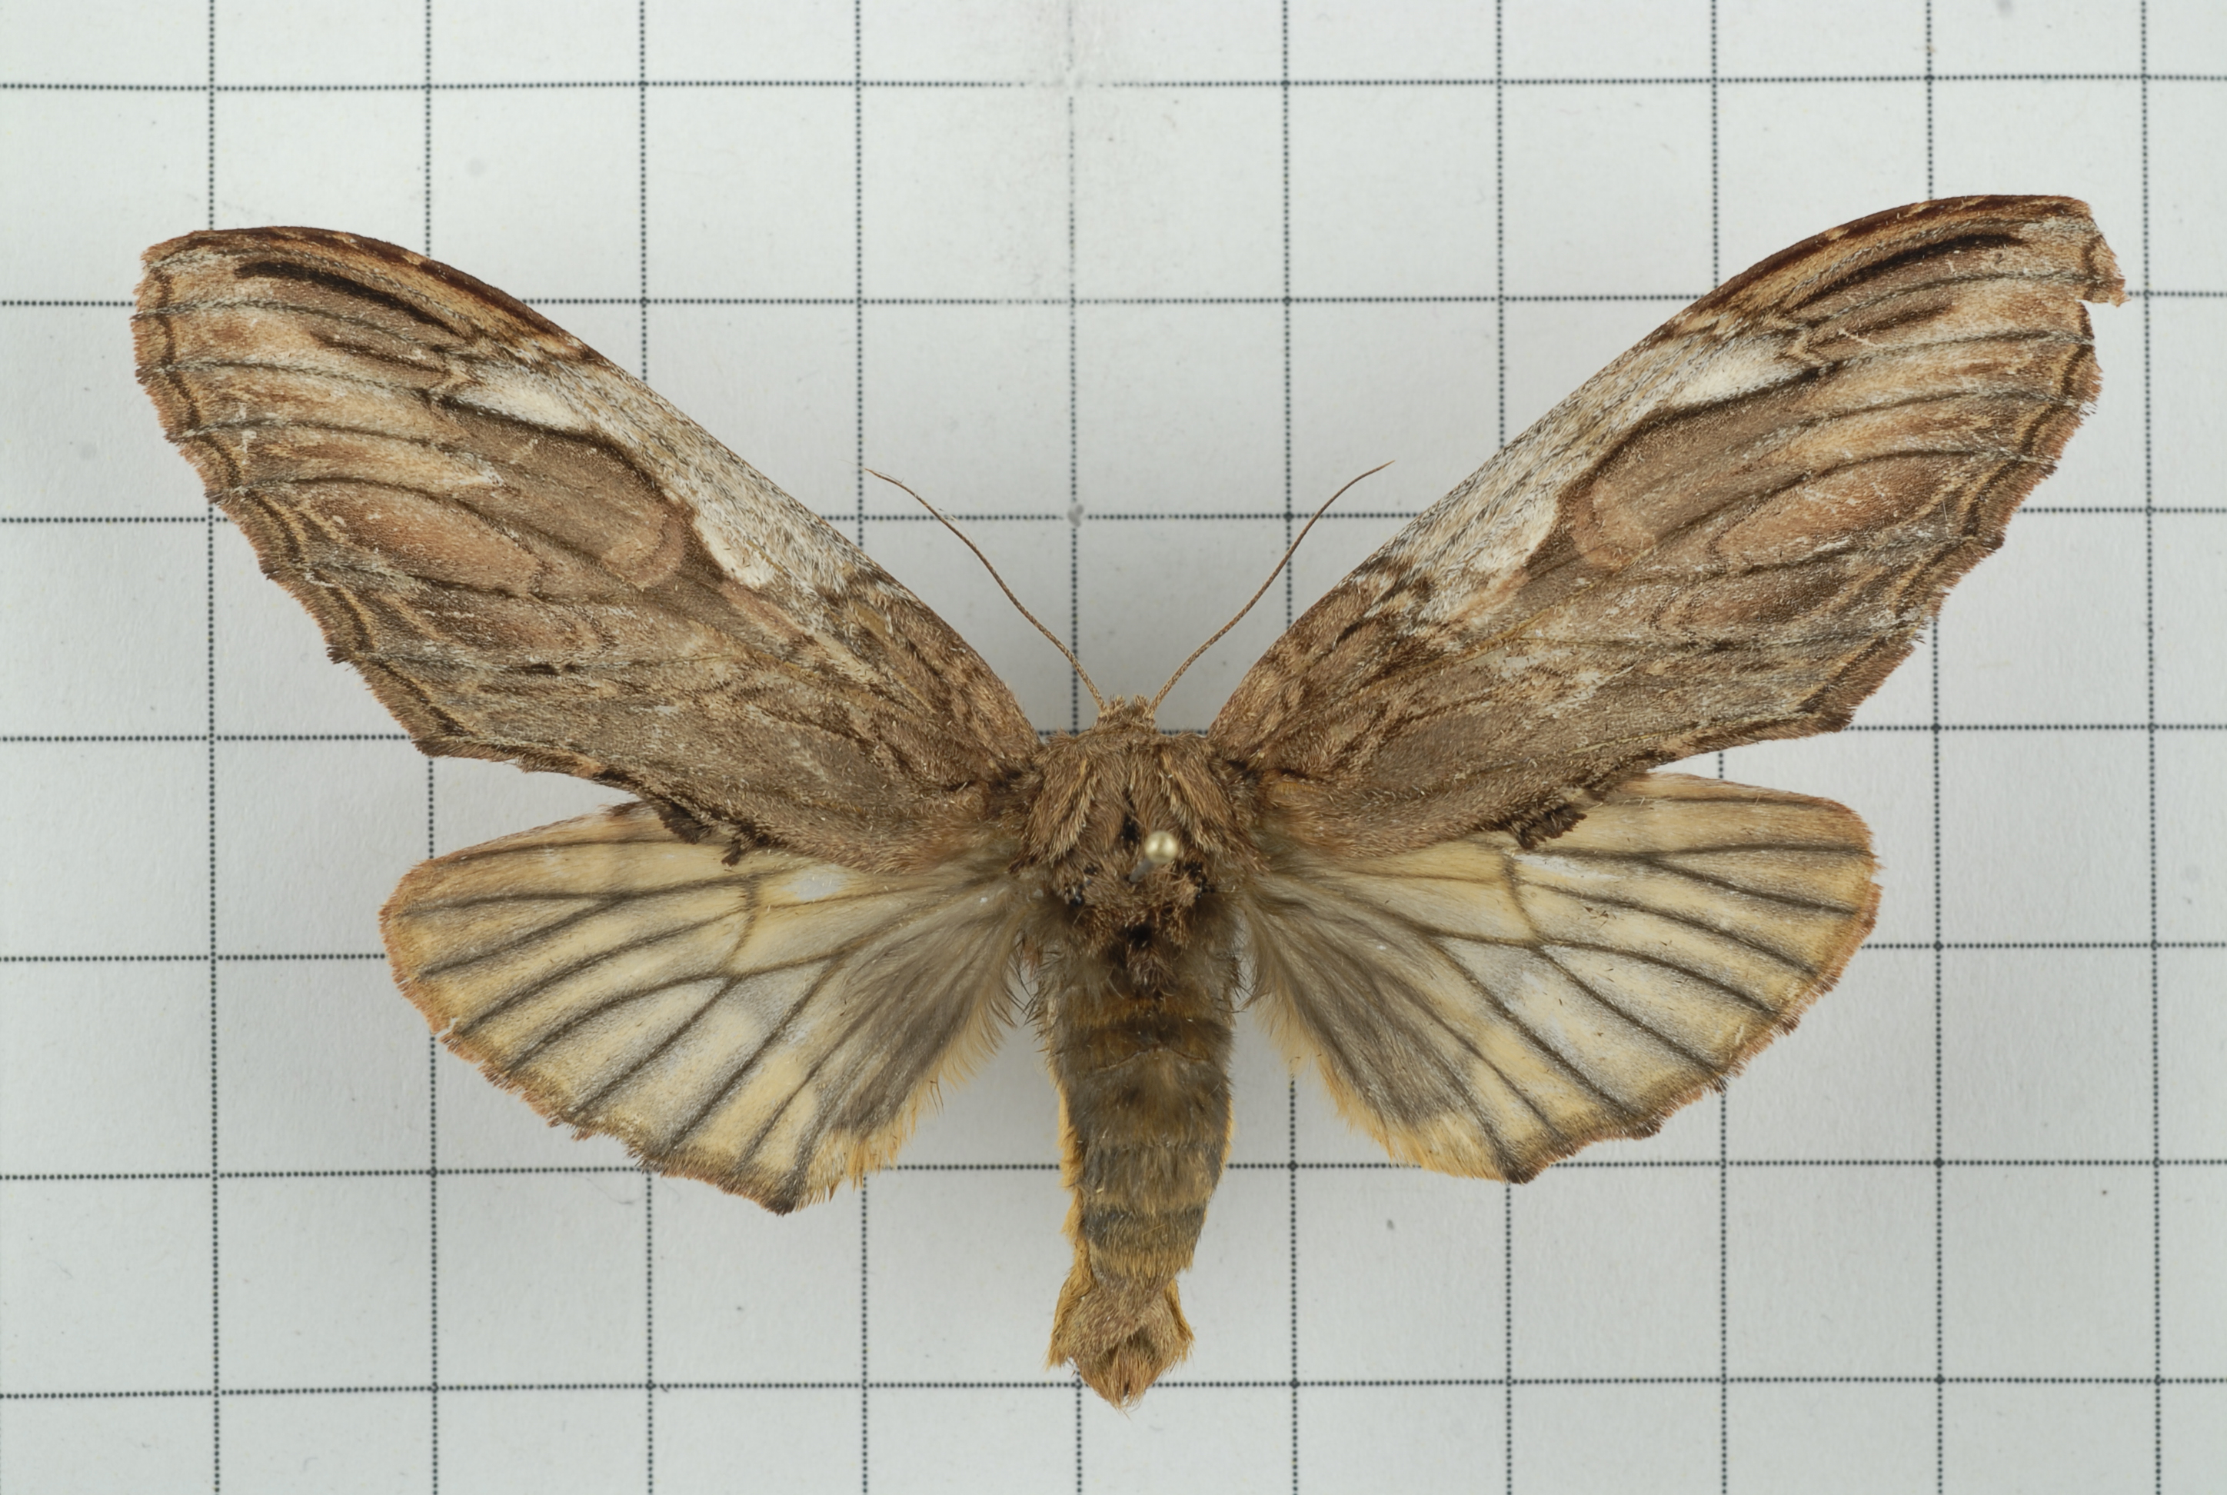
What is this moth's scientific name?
Acmeshachia gigantea
